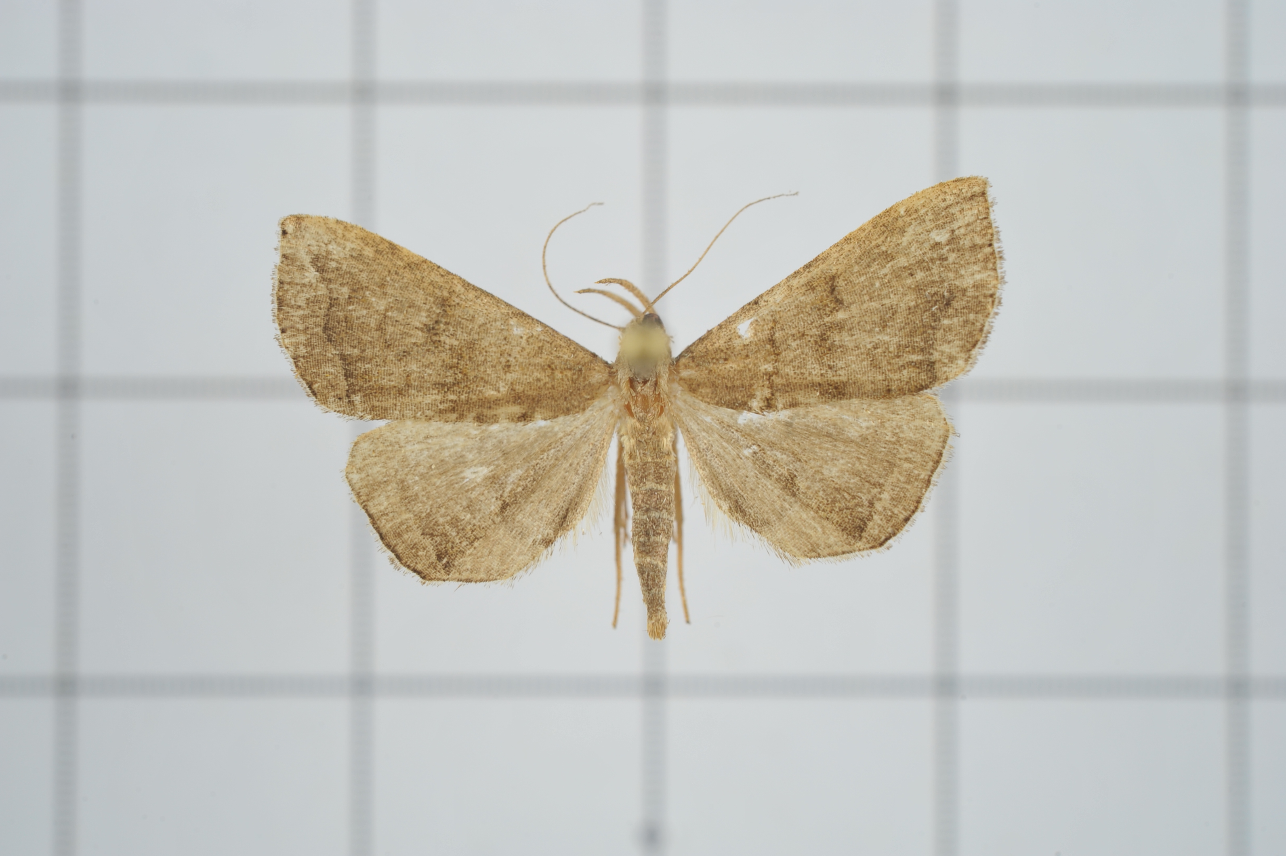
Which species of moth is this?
Herminia kurokoi
